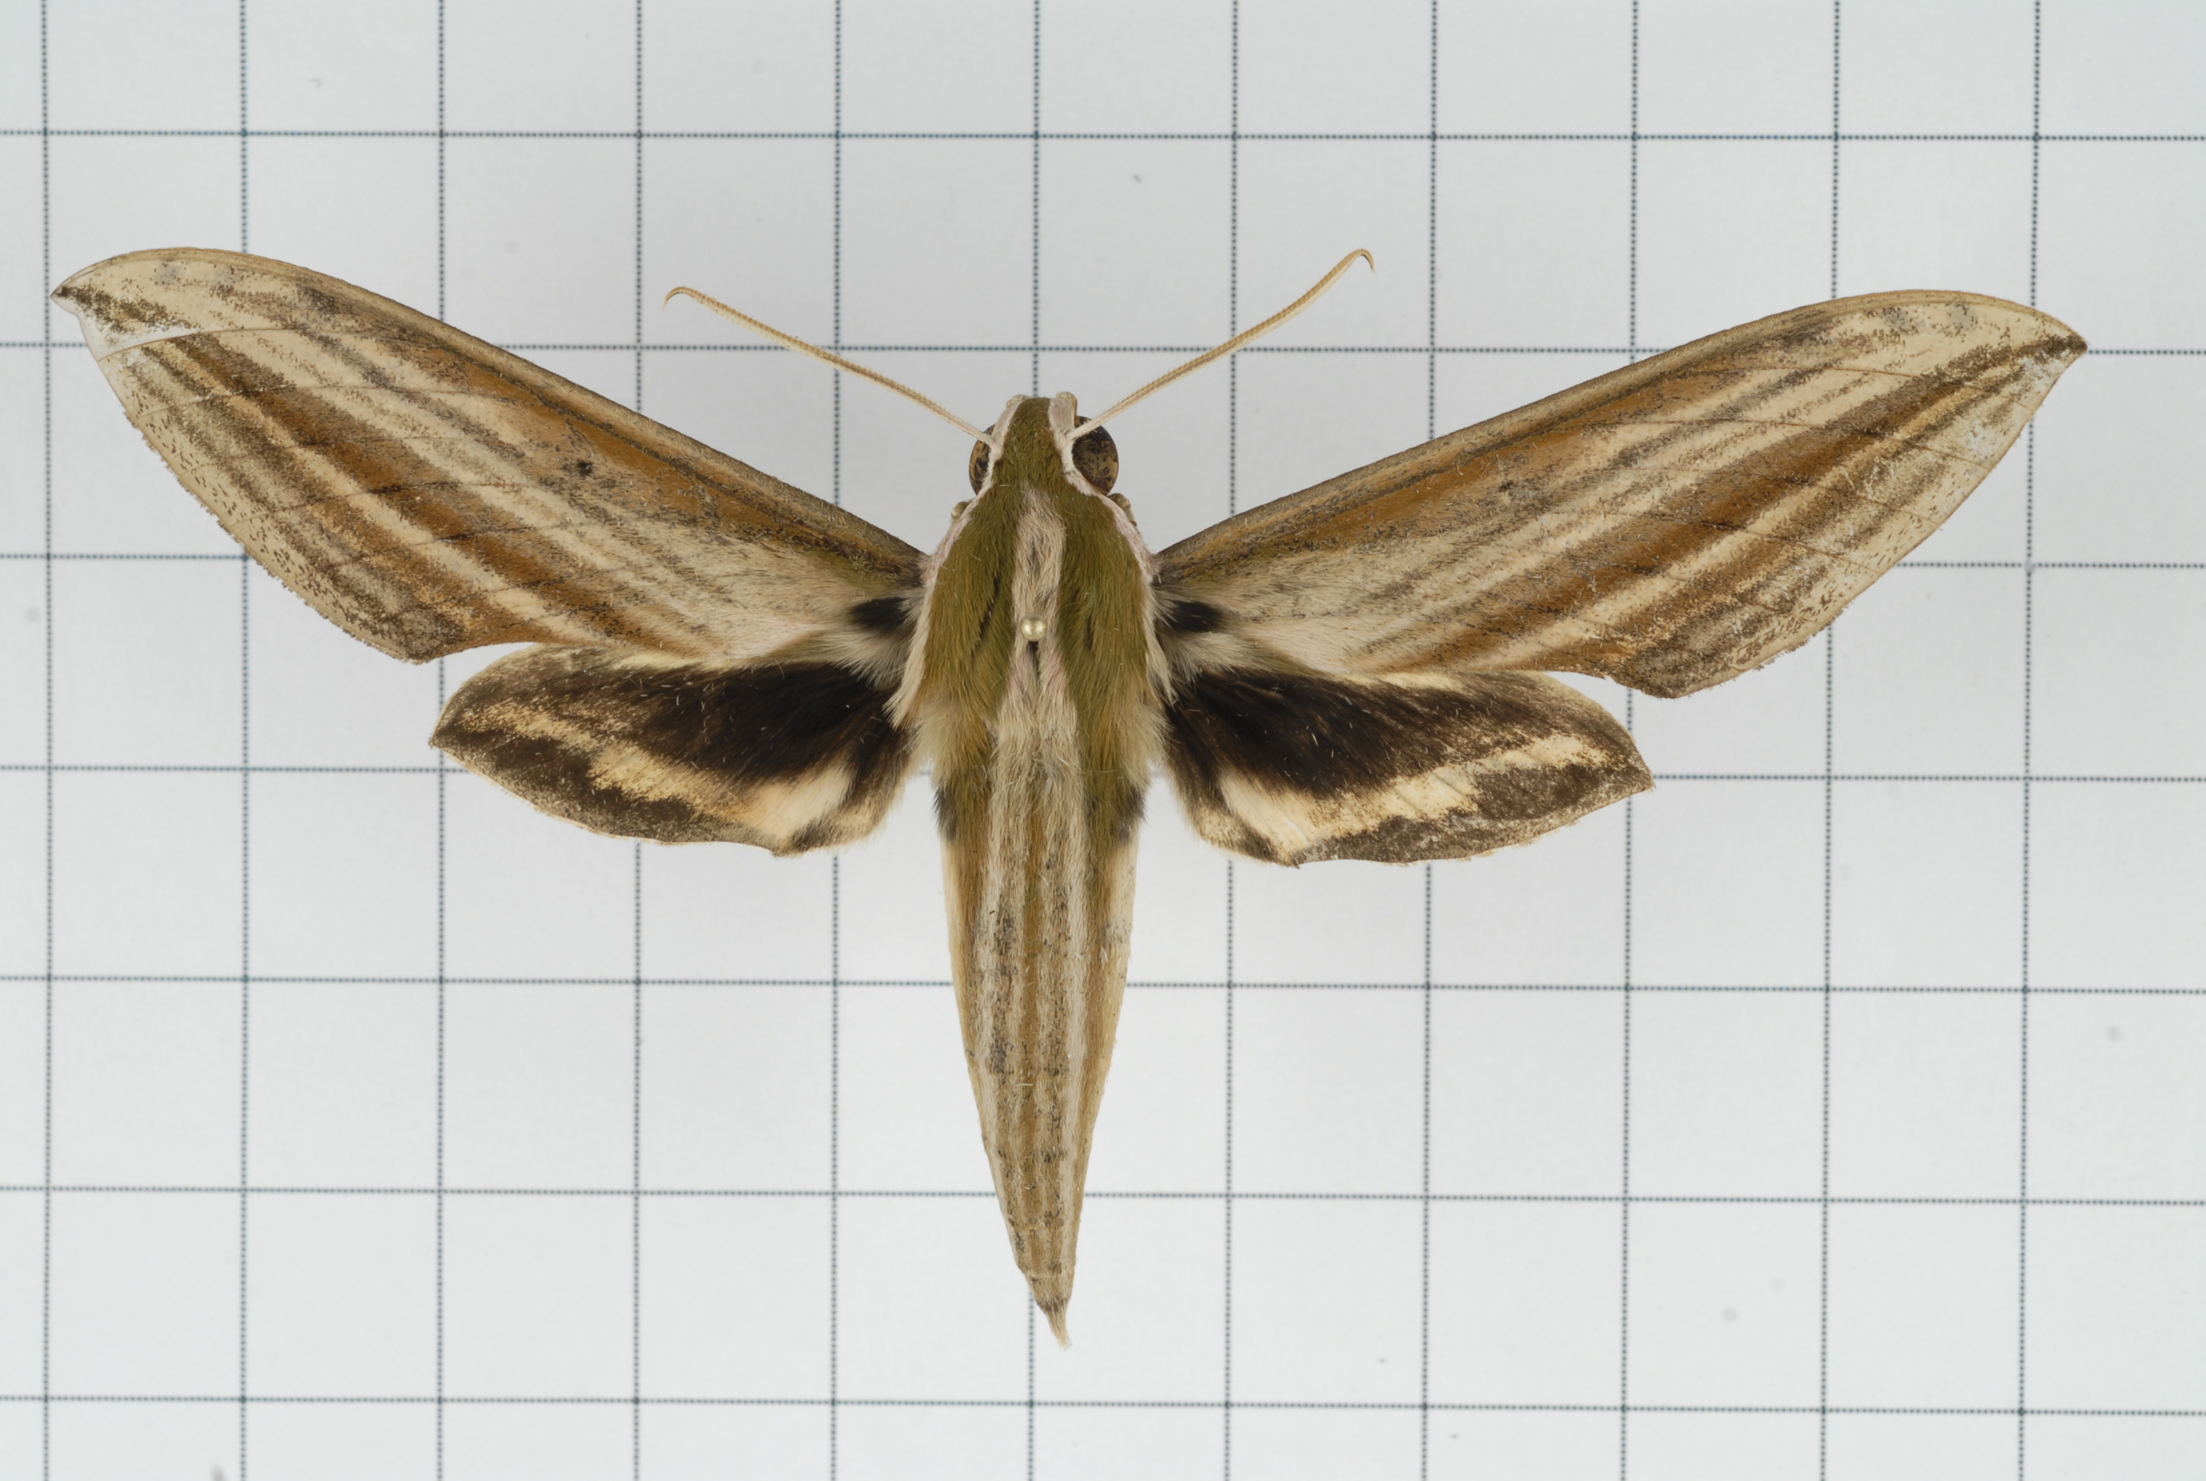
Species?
Cechetra lineosa
